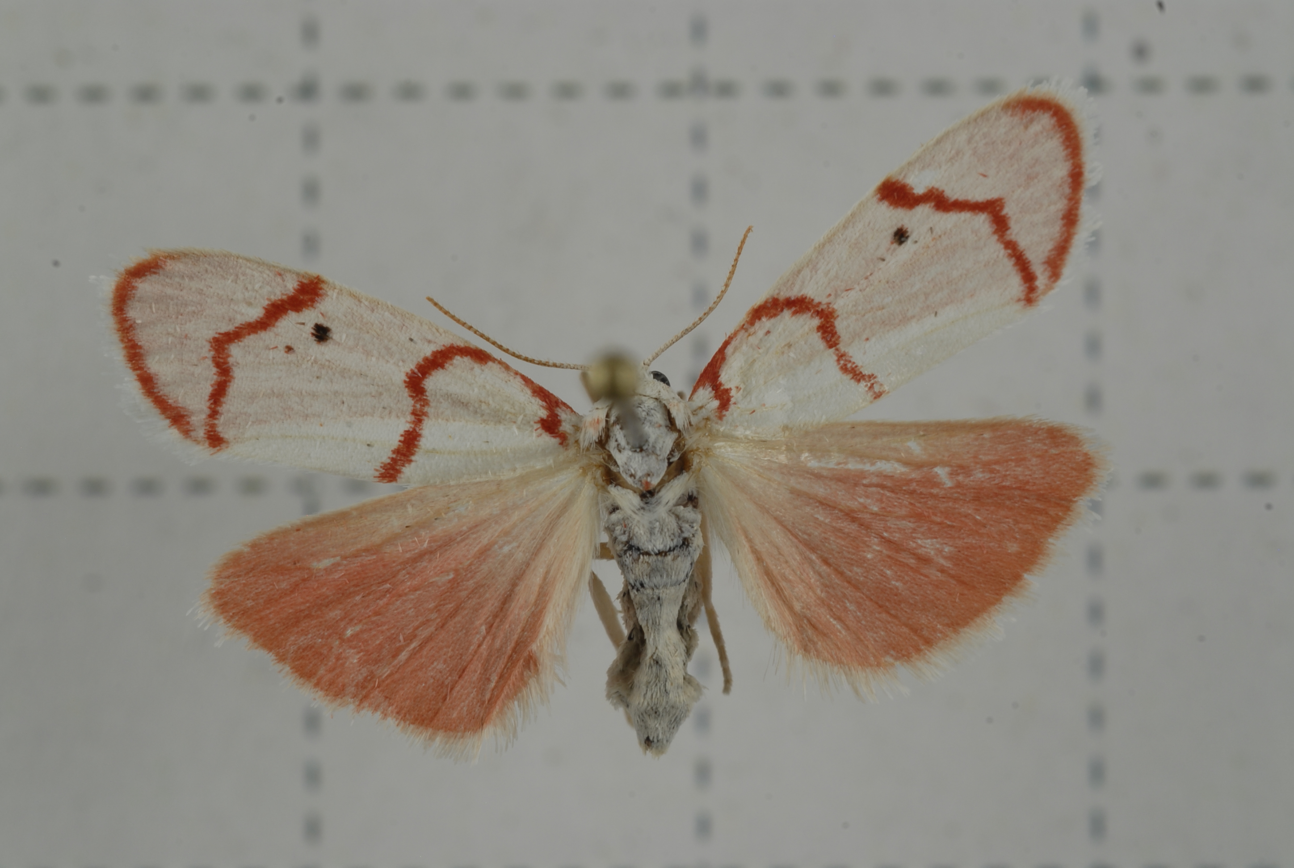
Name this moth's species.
Cyana sanguinea
